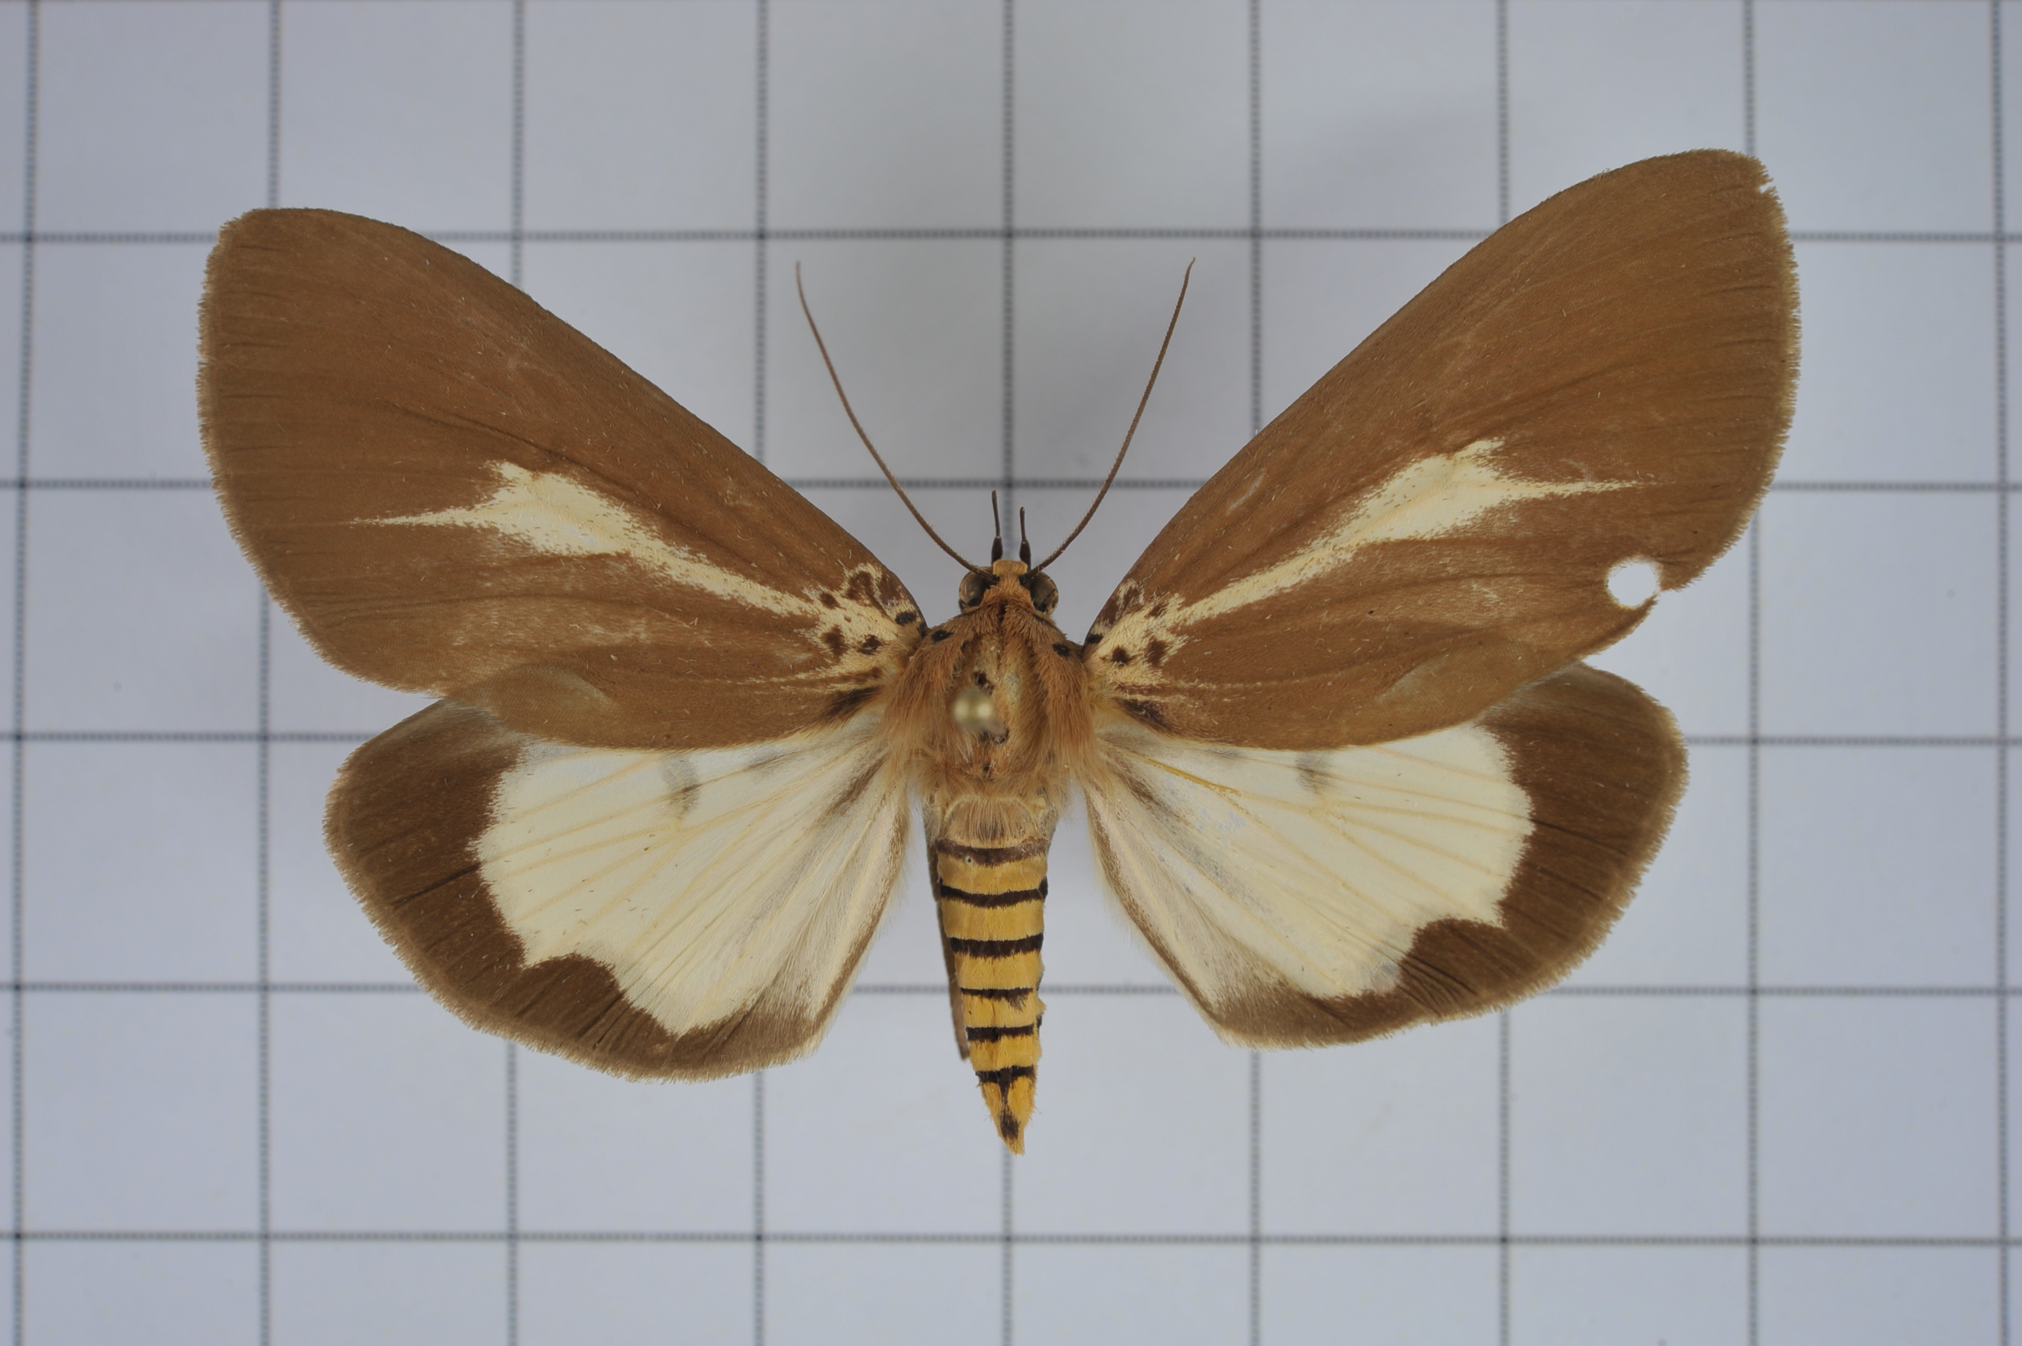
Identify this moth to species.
Asota heliconia zebrina
